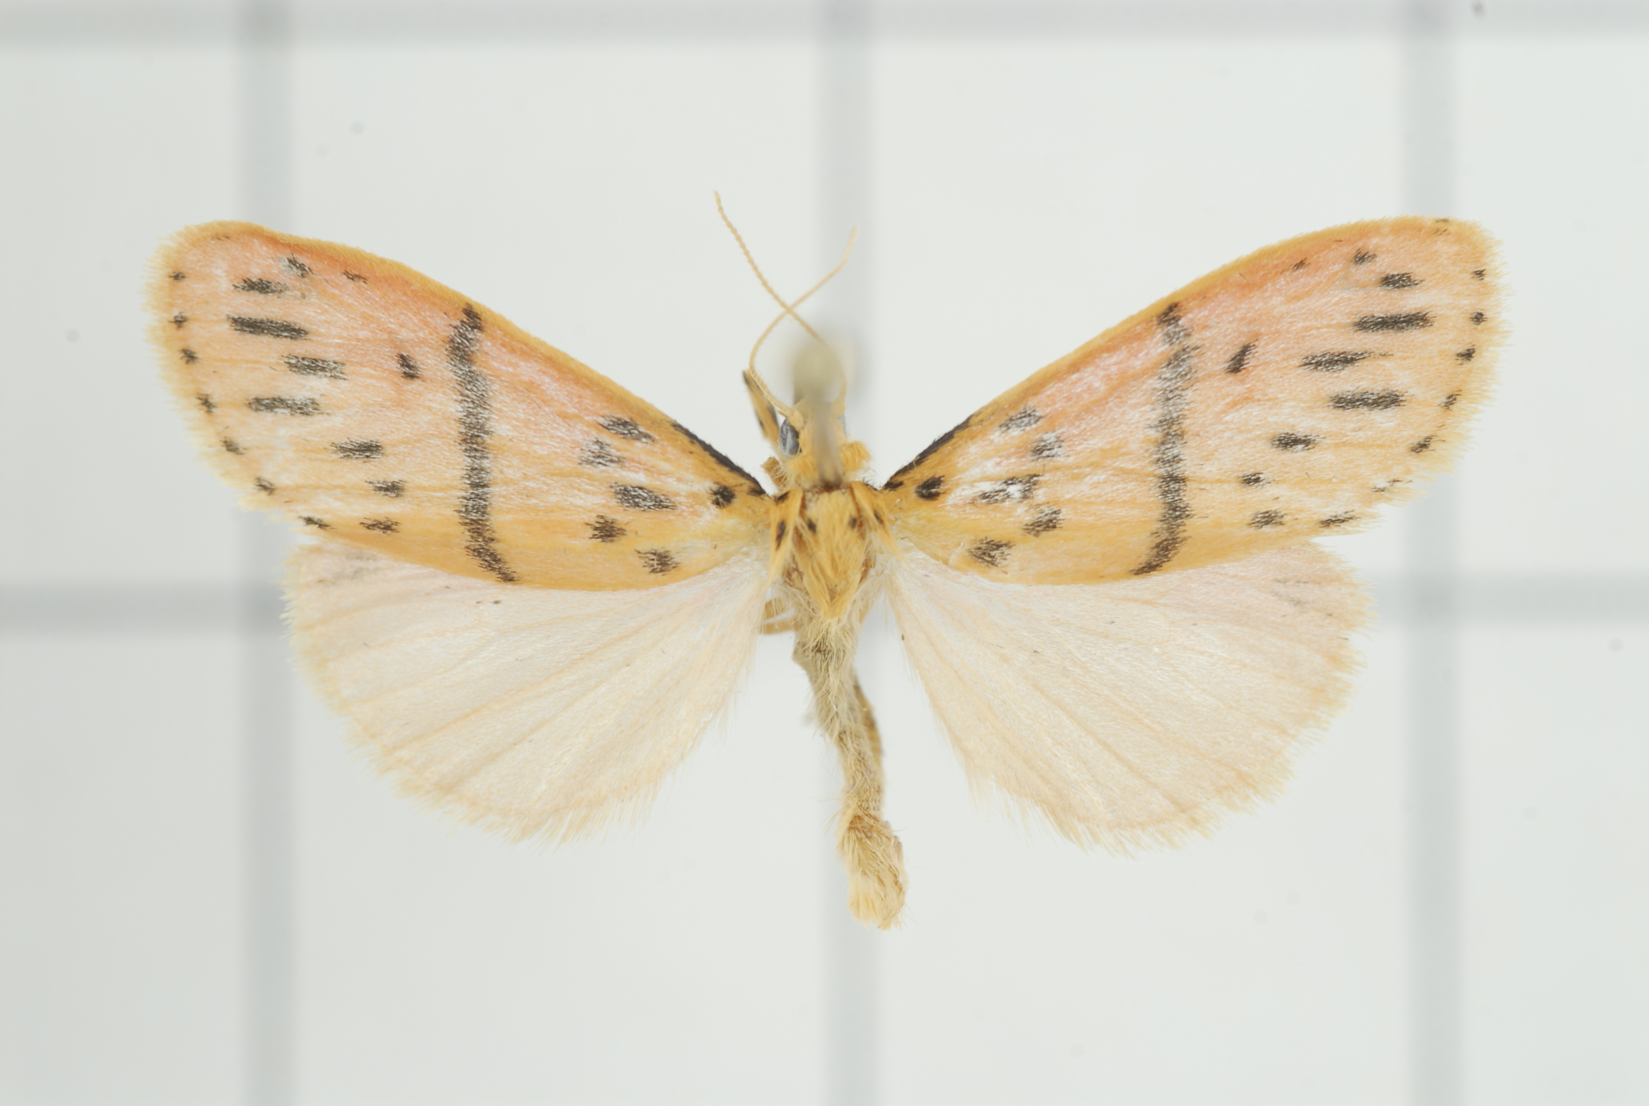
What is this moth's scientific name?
Miltochrista acteola
